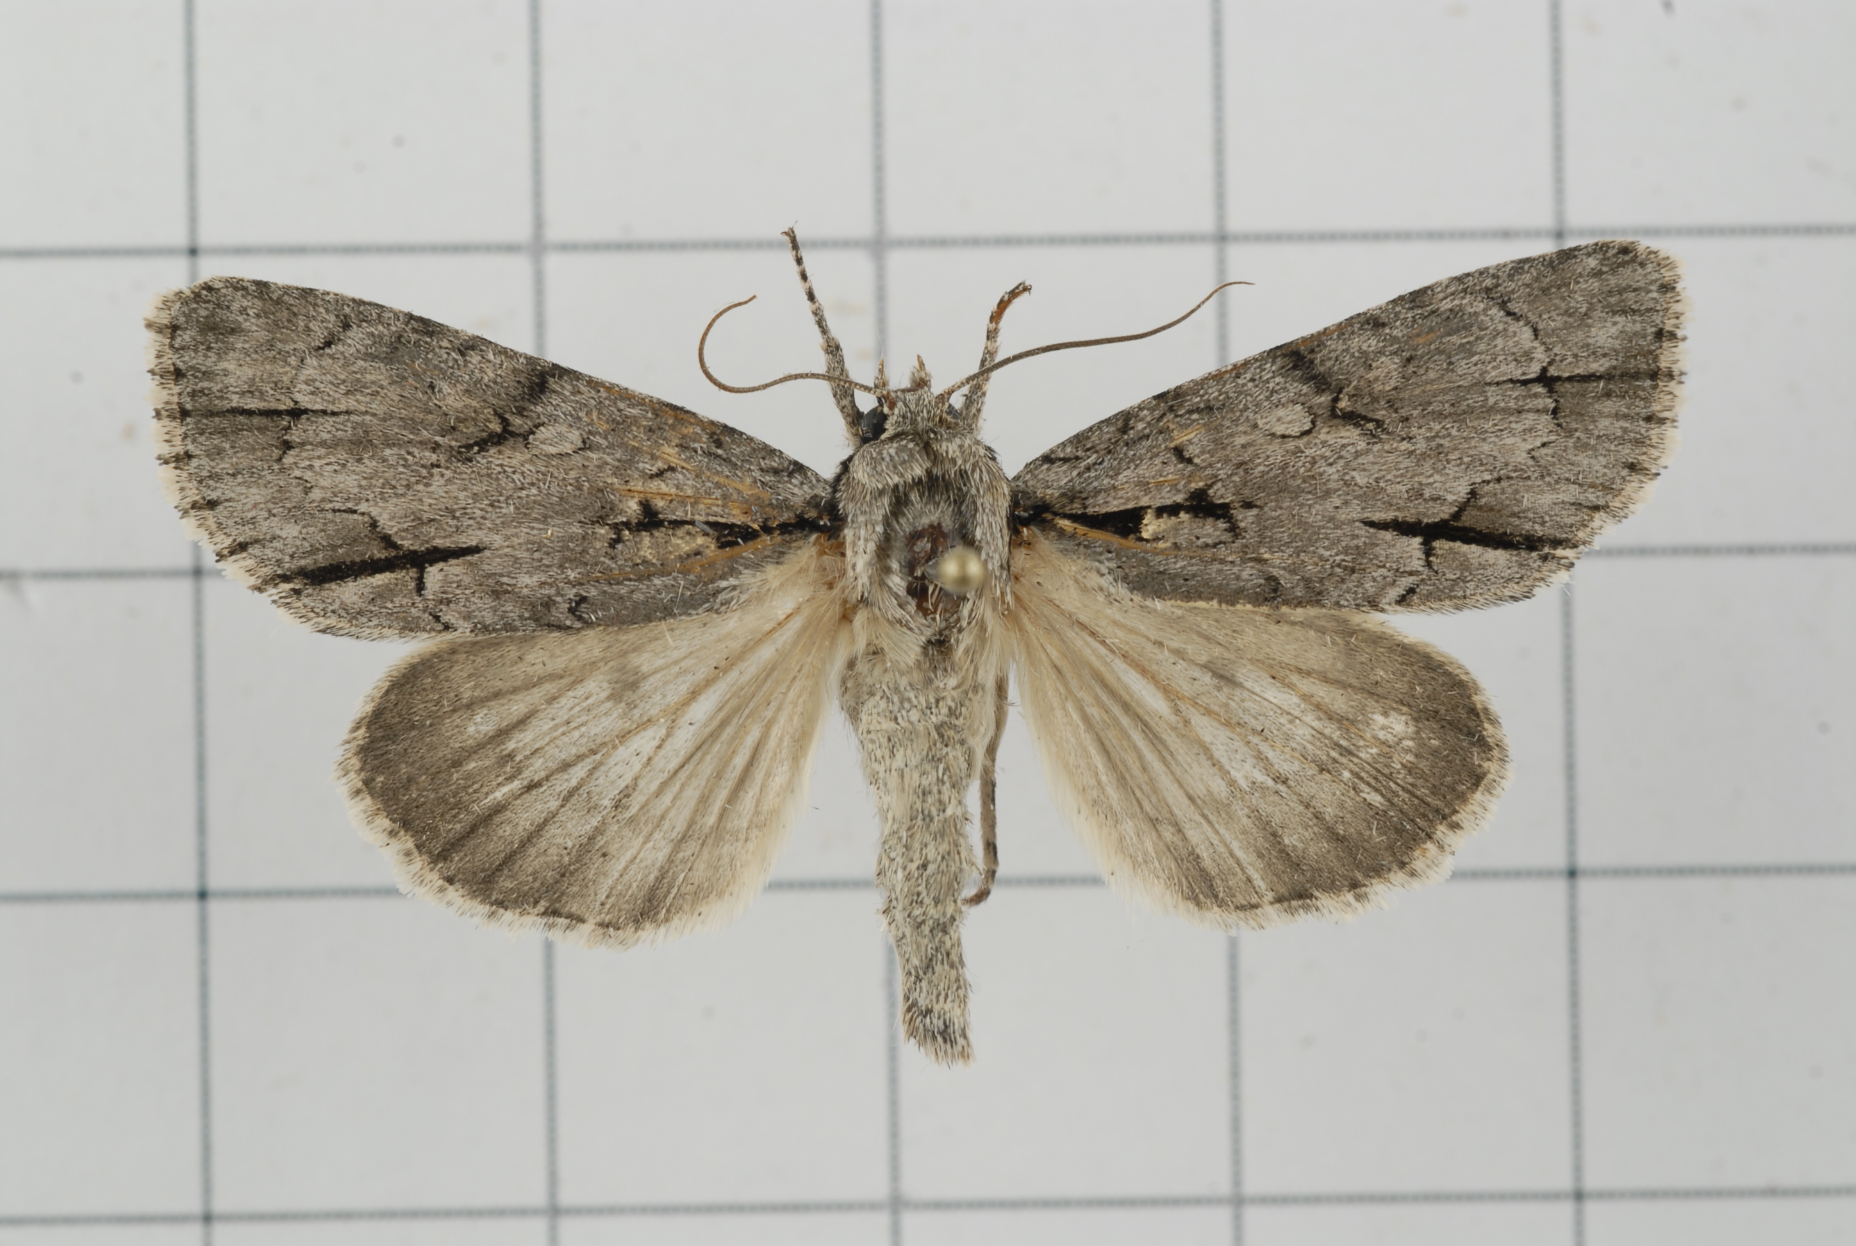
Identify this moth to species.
Acronicta intermedia
